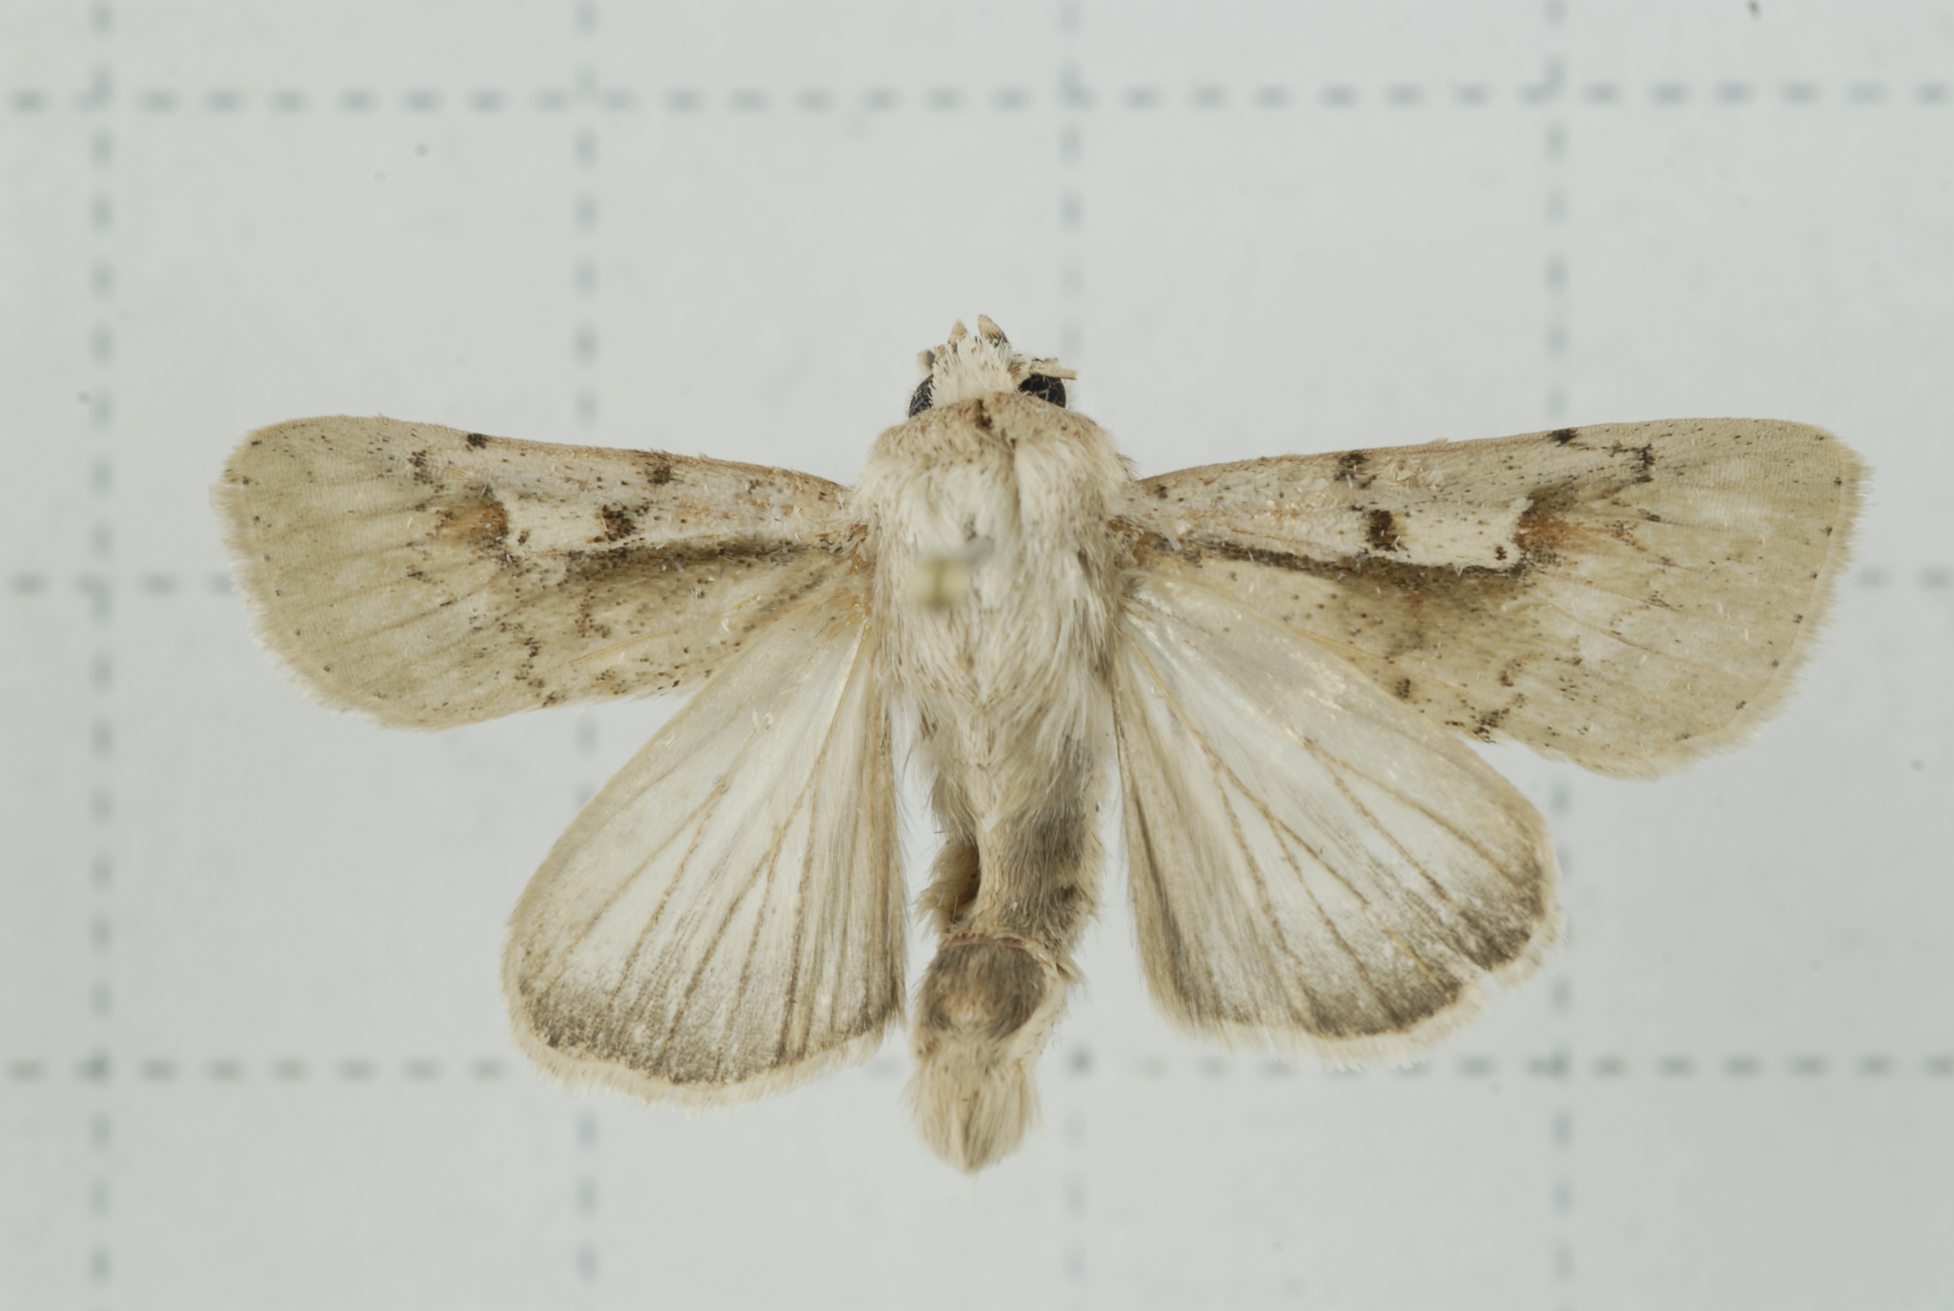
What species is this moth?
Leucania yu
